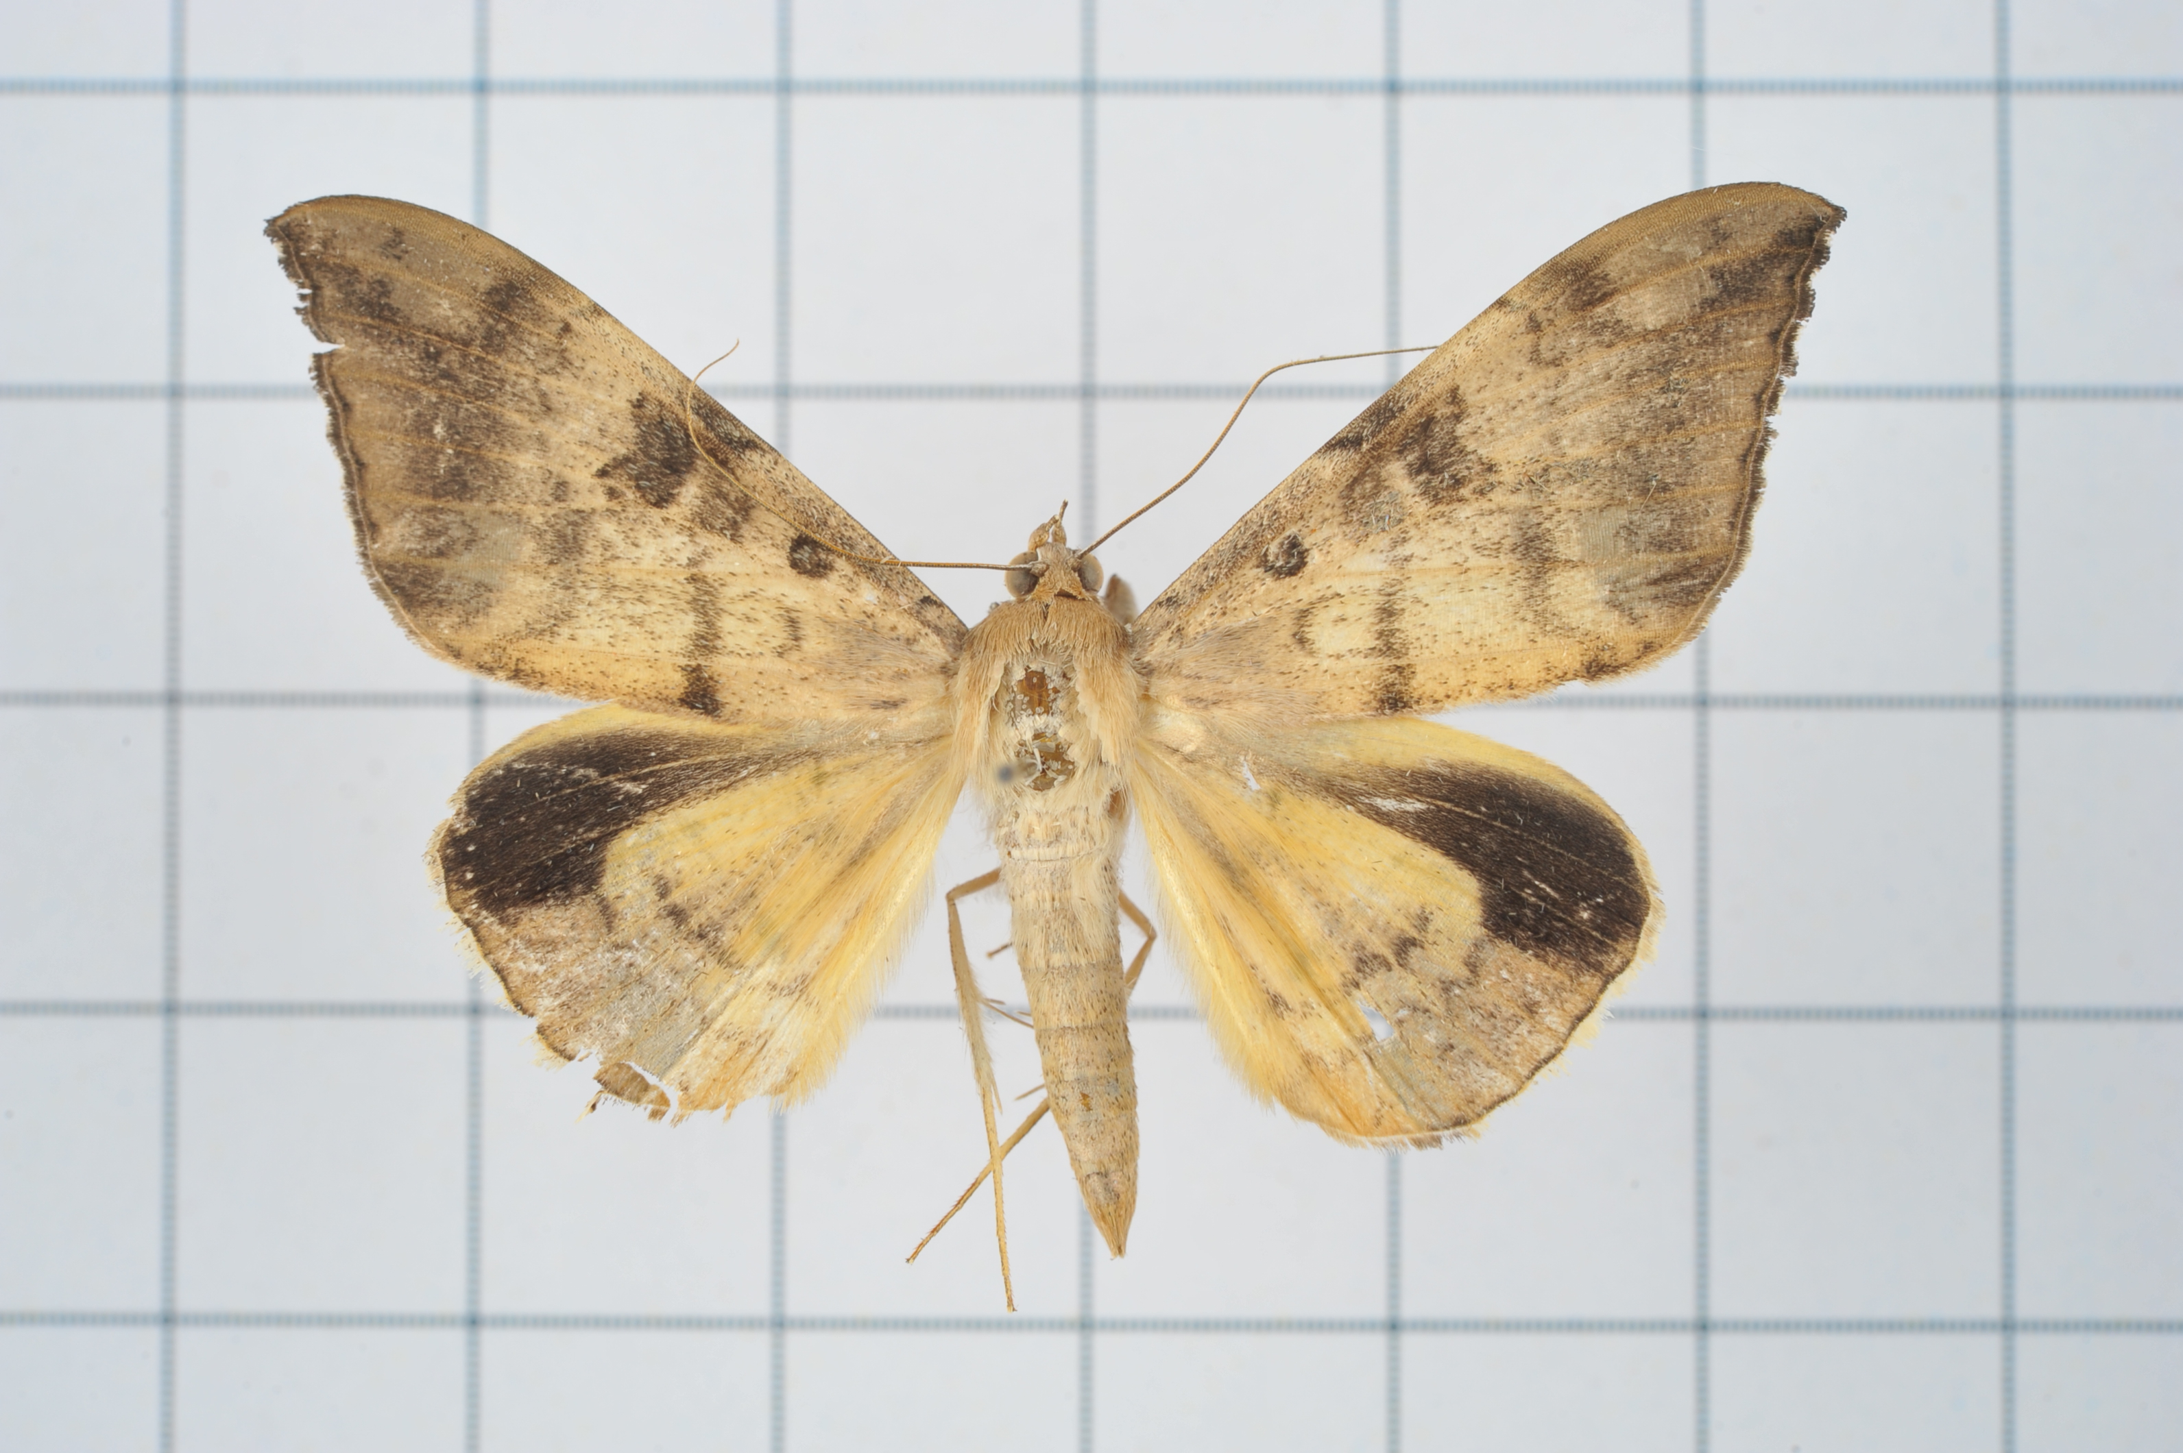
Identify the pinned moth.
Oxyodes scrobiculata
